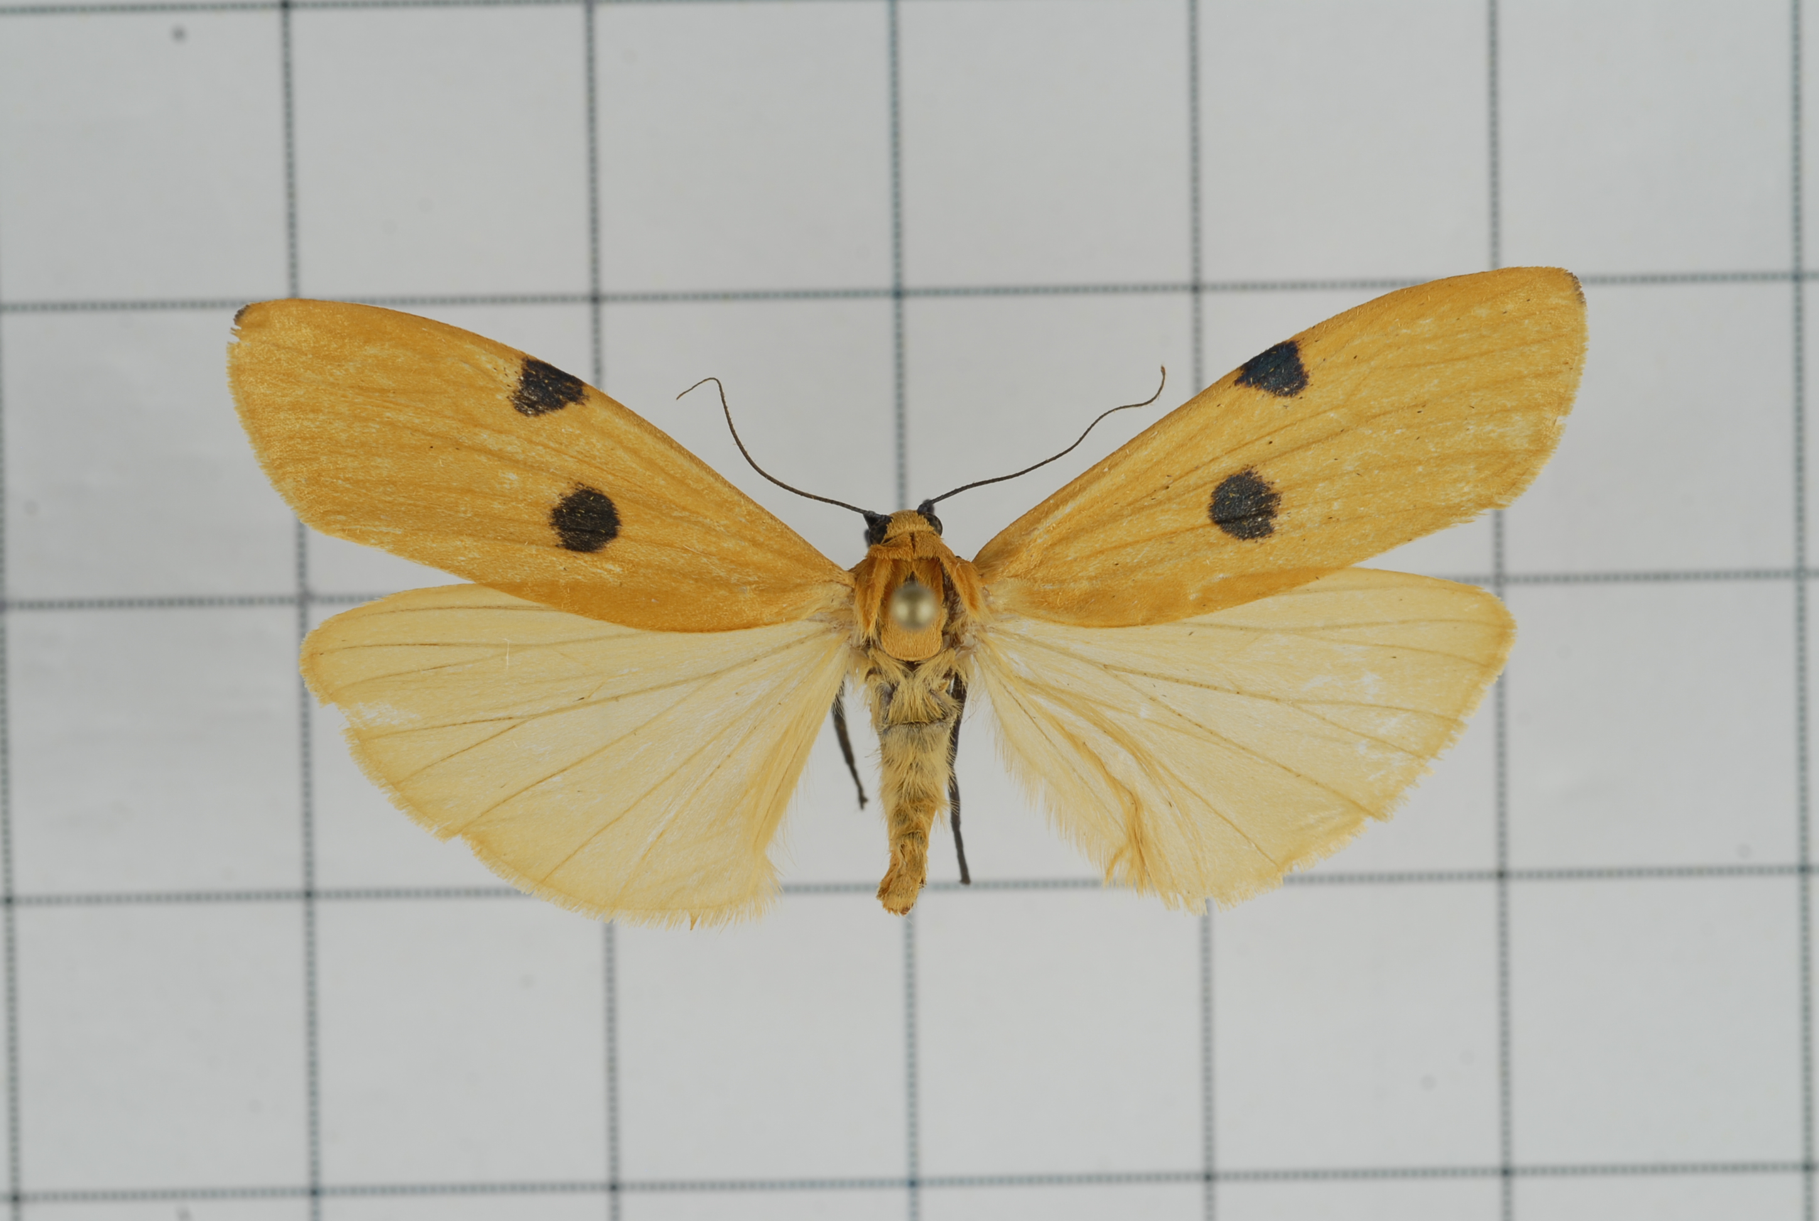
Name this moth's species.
Conilepia nigricosta paiwan
